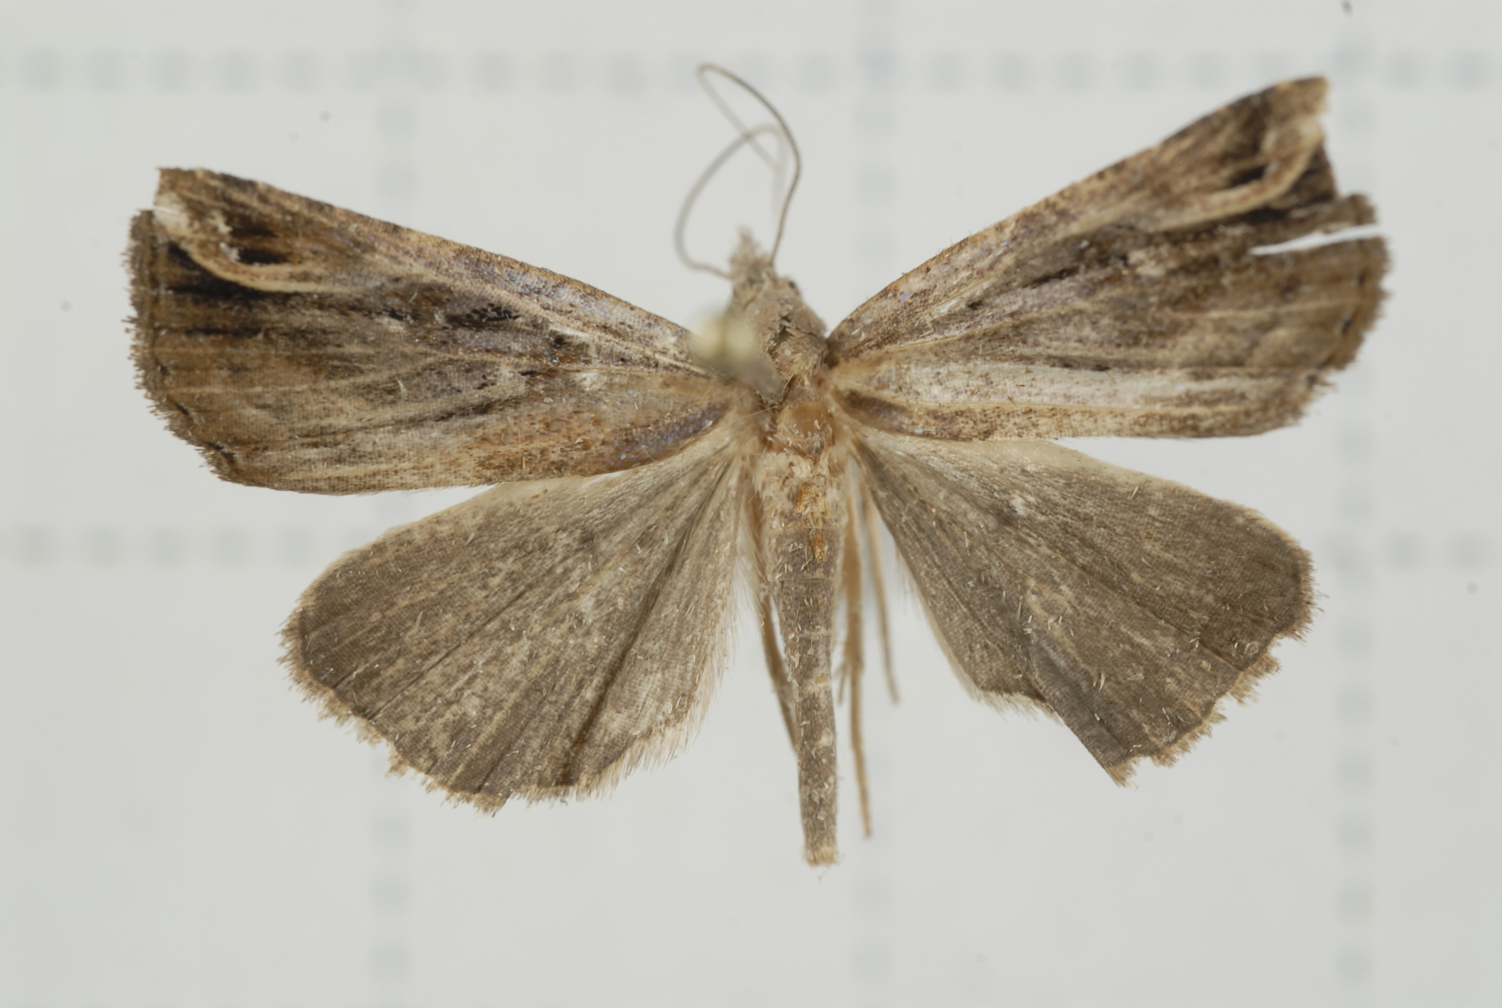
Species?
Hypena nepana
